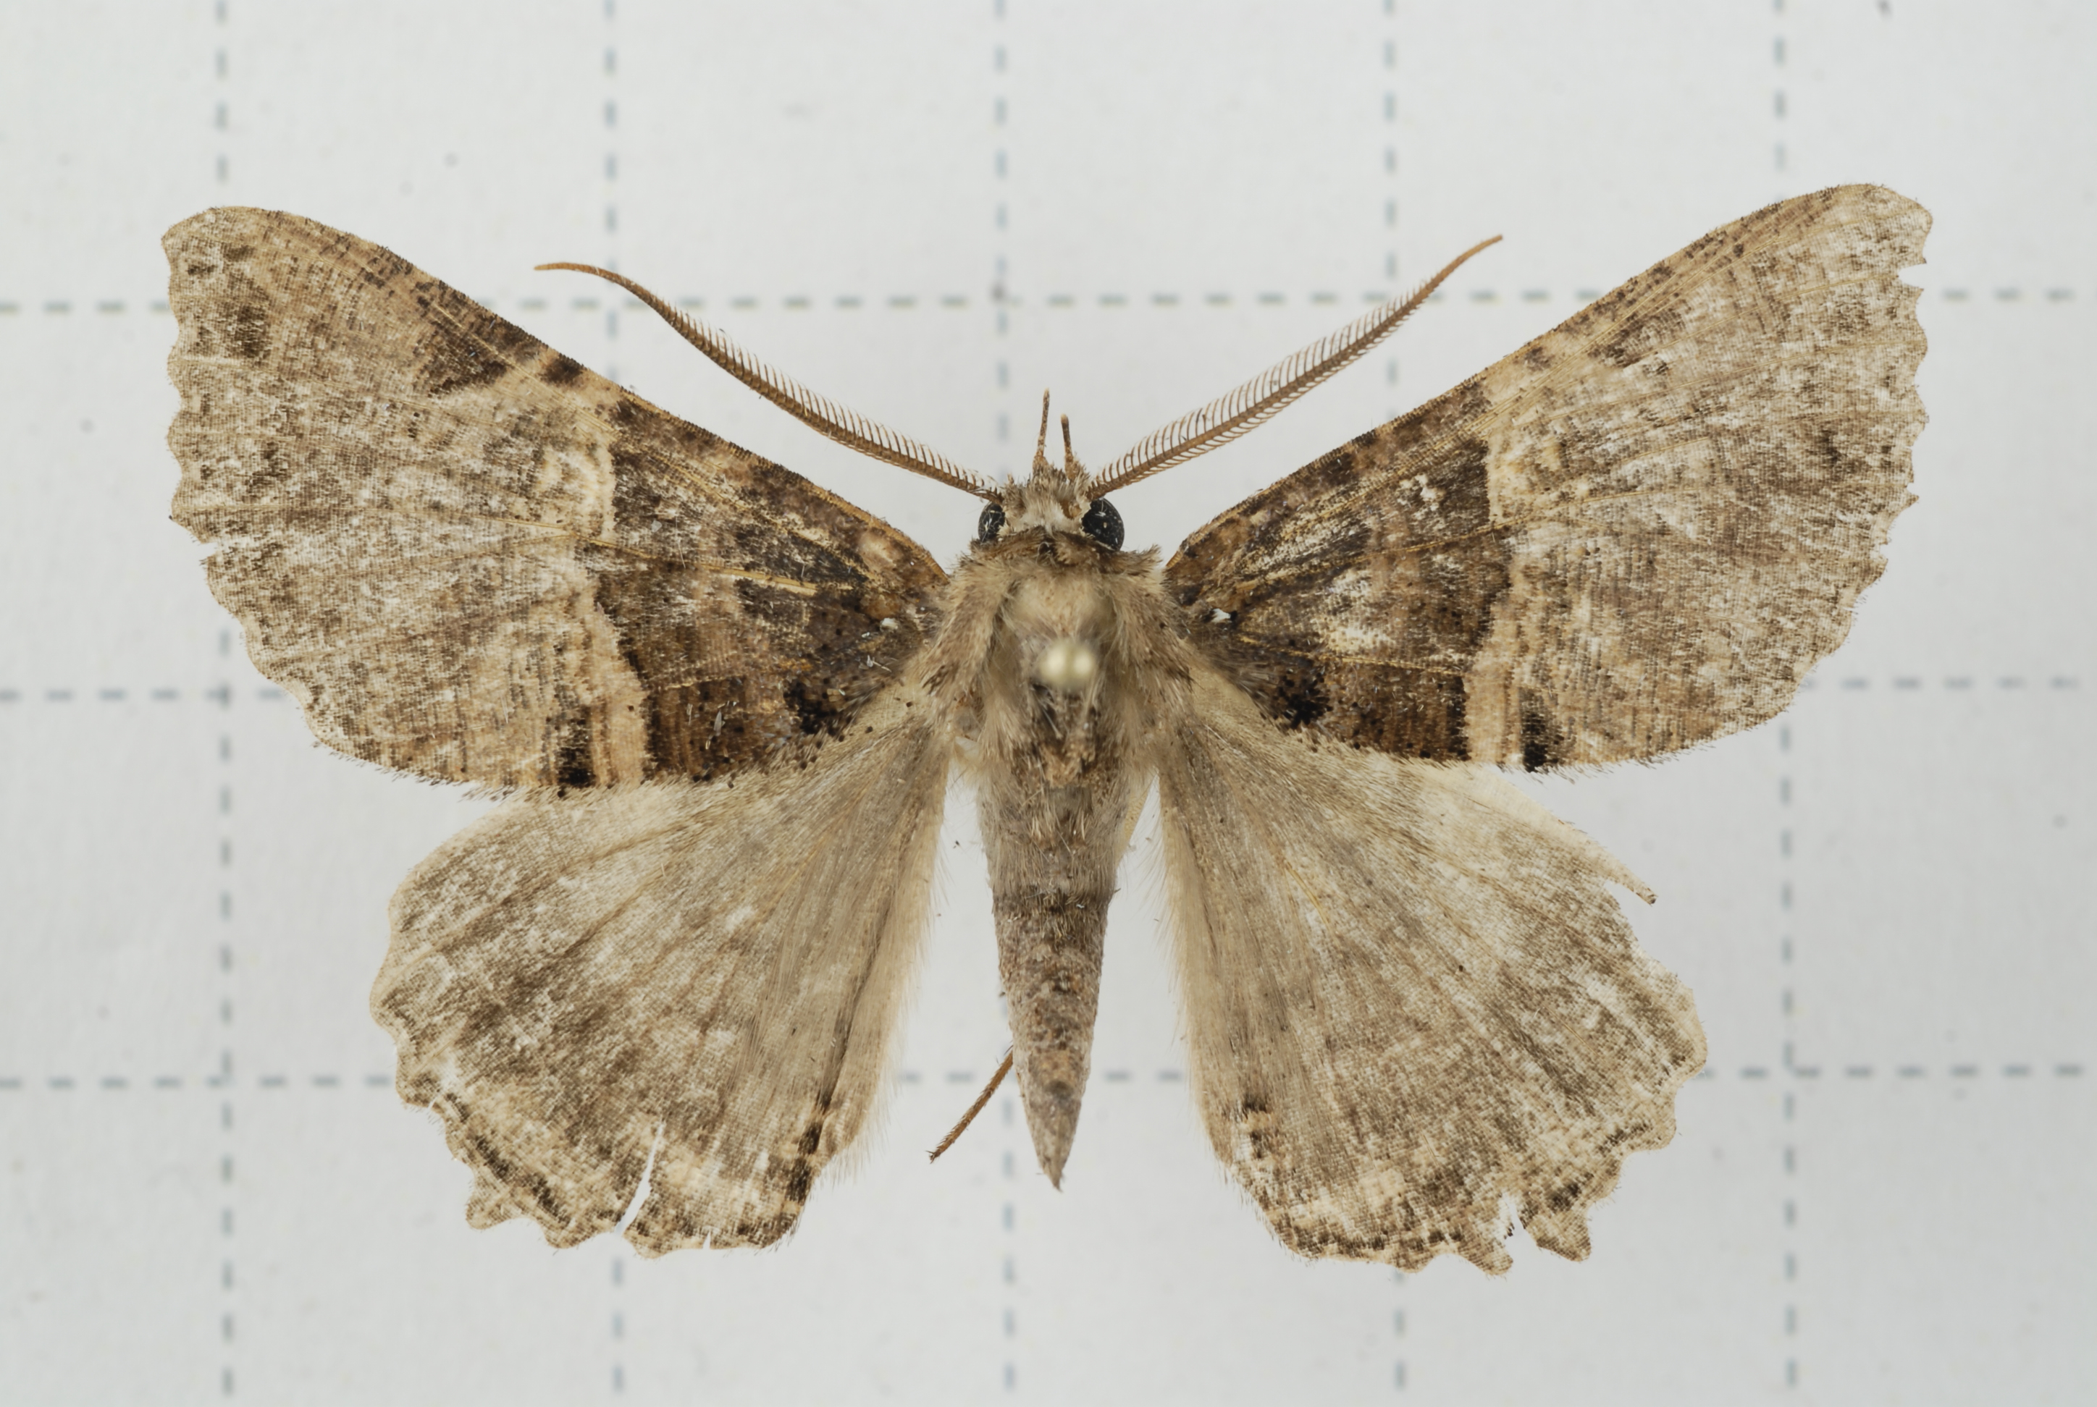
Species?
Daddala lucilla
